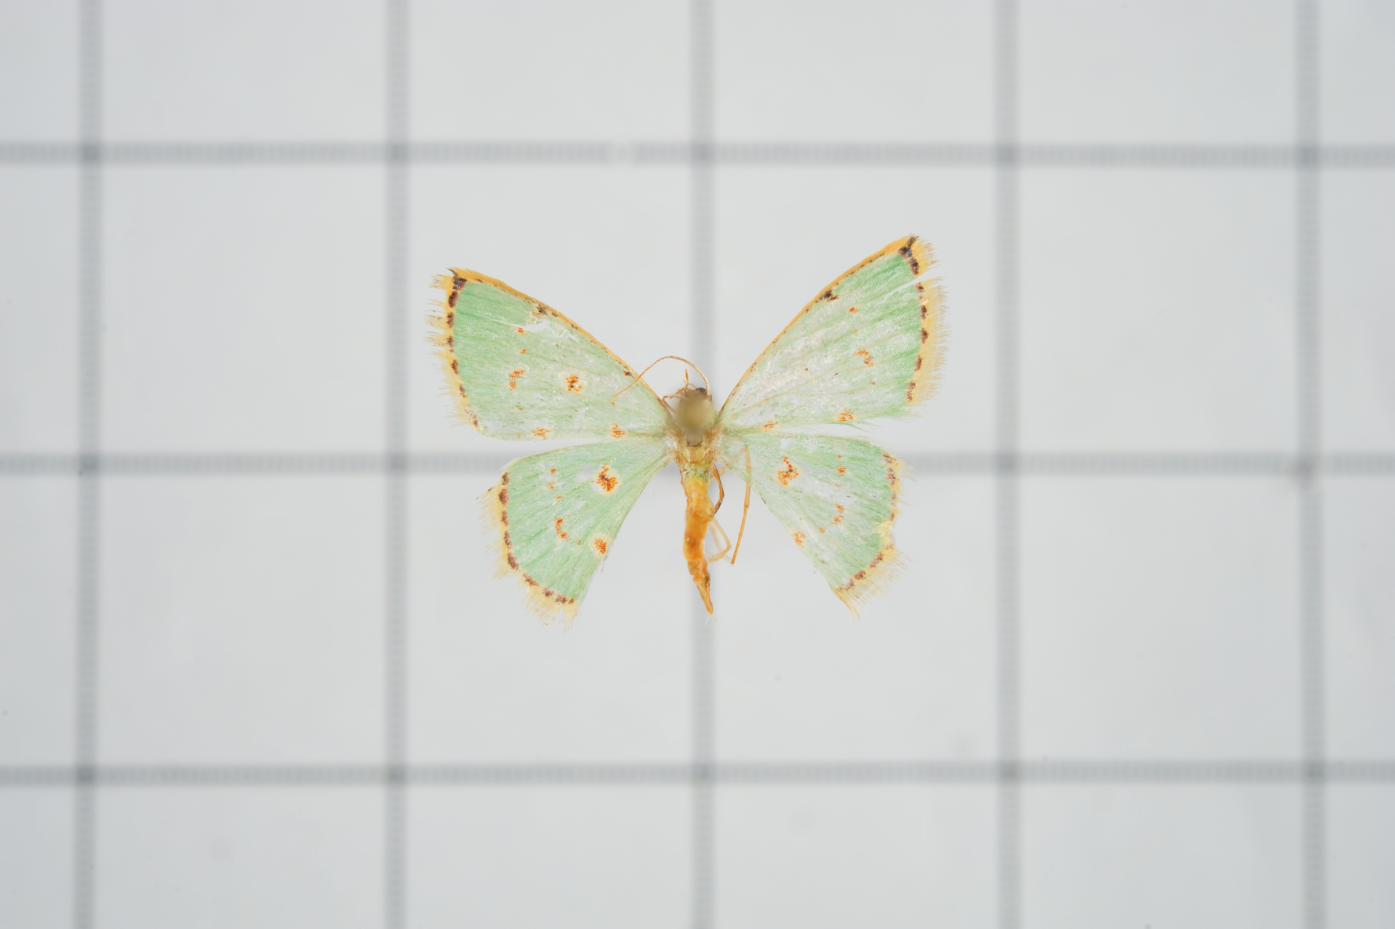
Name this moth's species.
Comostola laesaria
